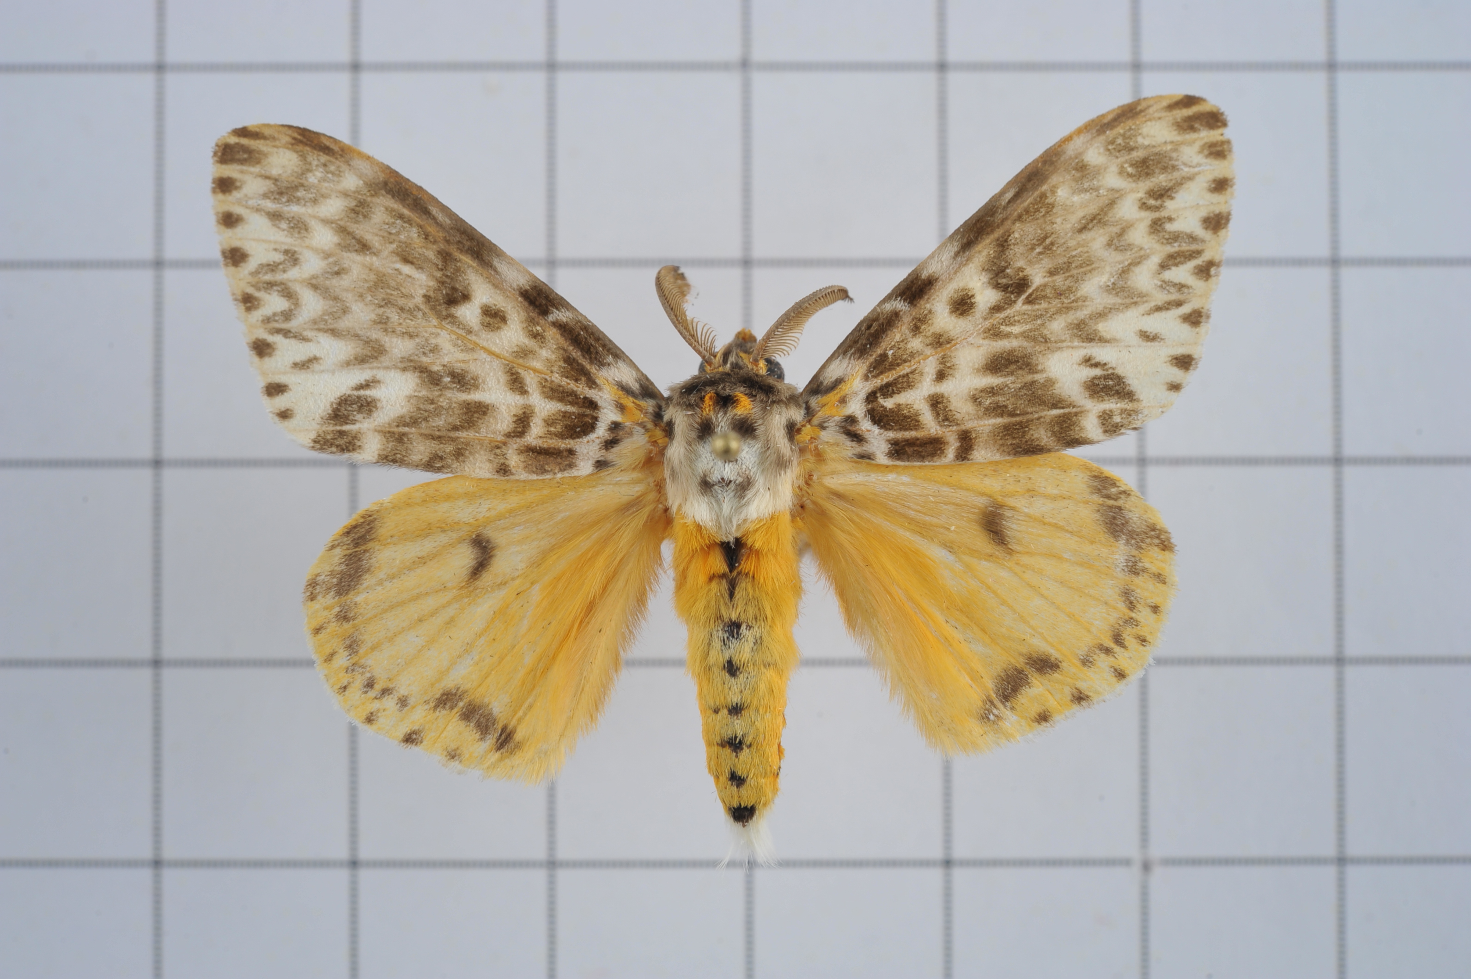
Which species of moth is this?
Lymantria mathura subpallida
